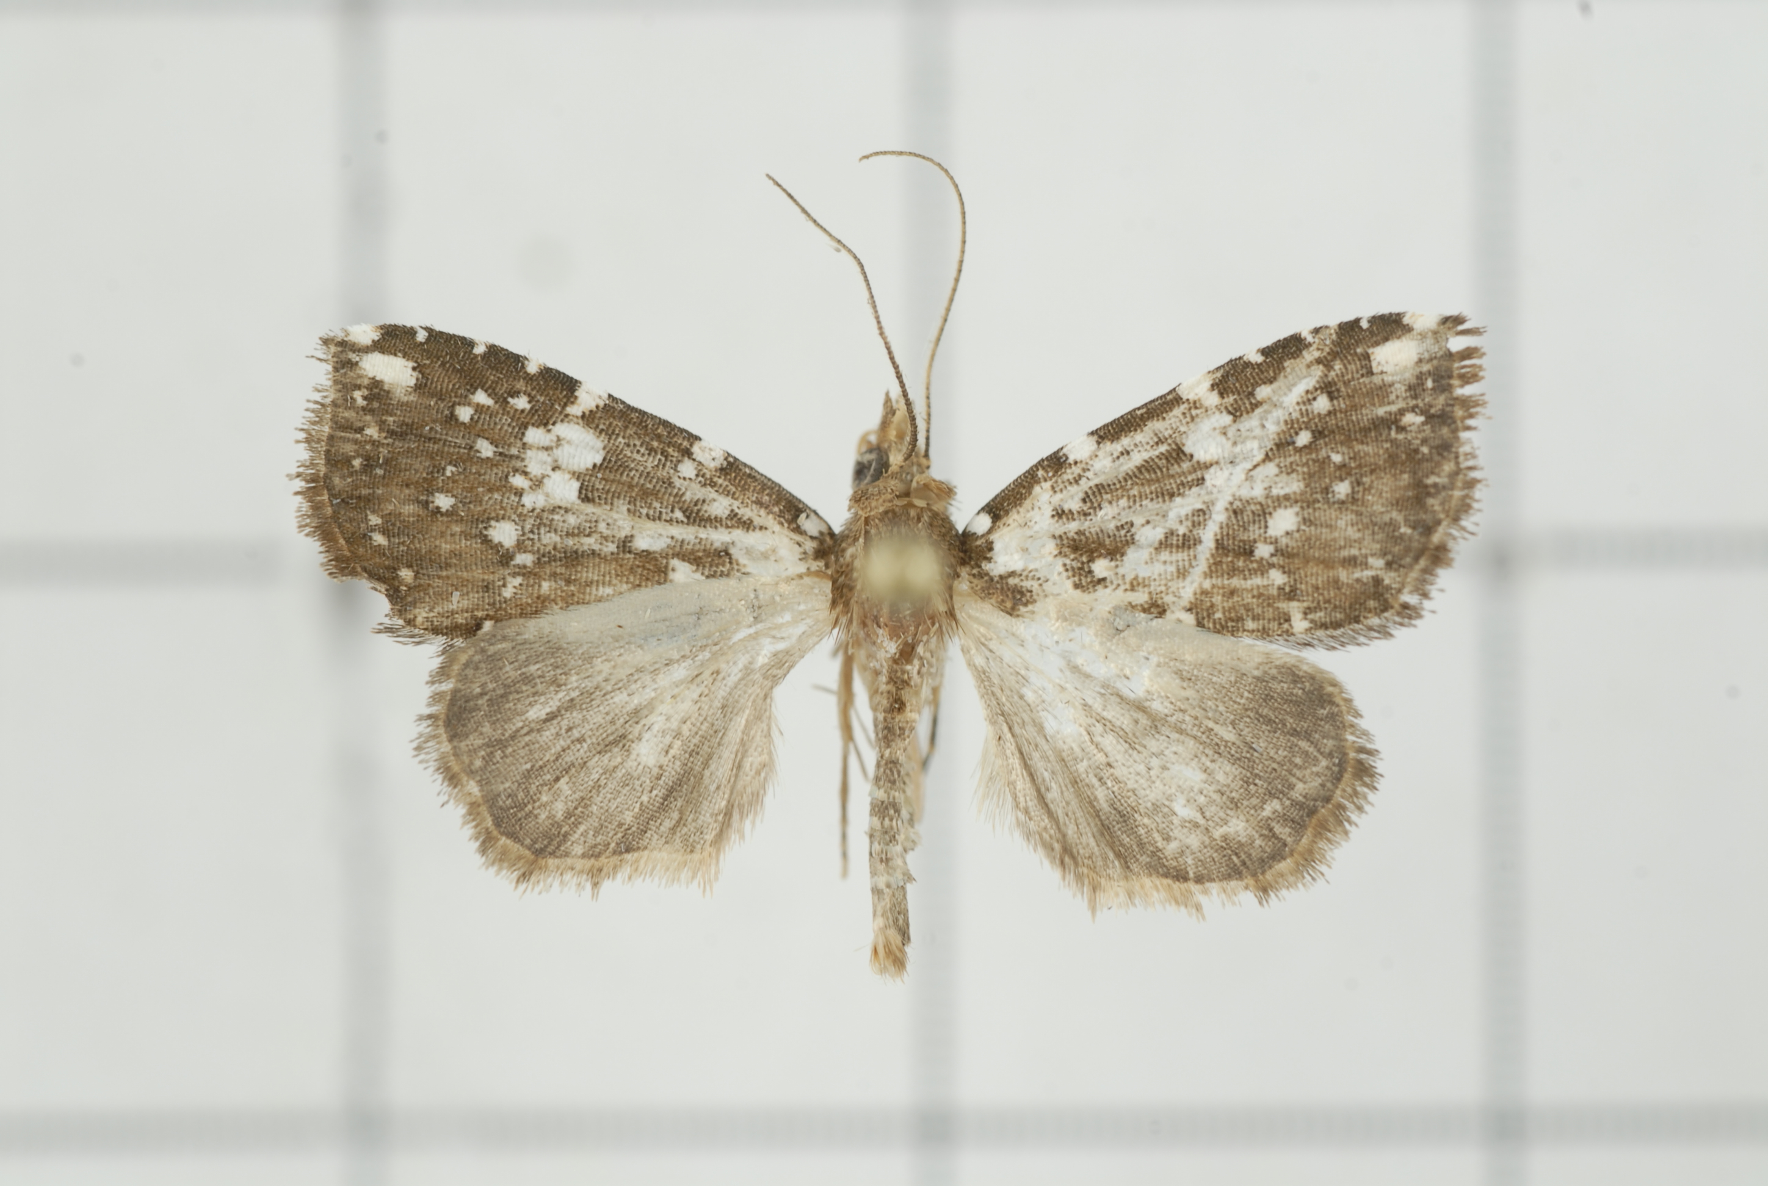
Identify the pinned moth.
Rivula niveipuncta
